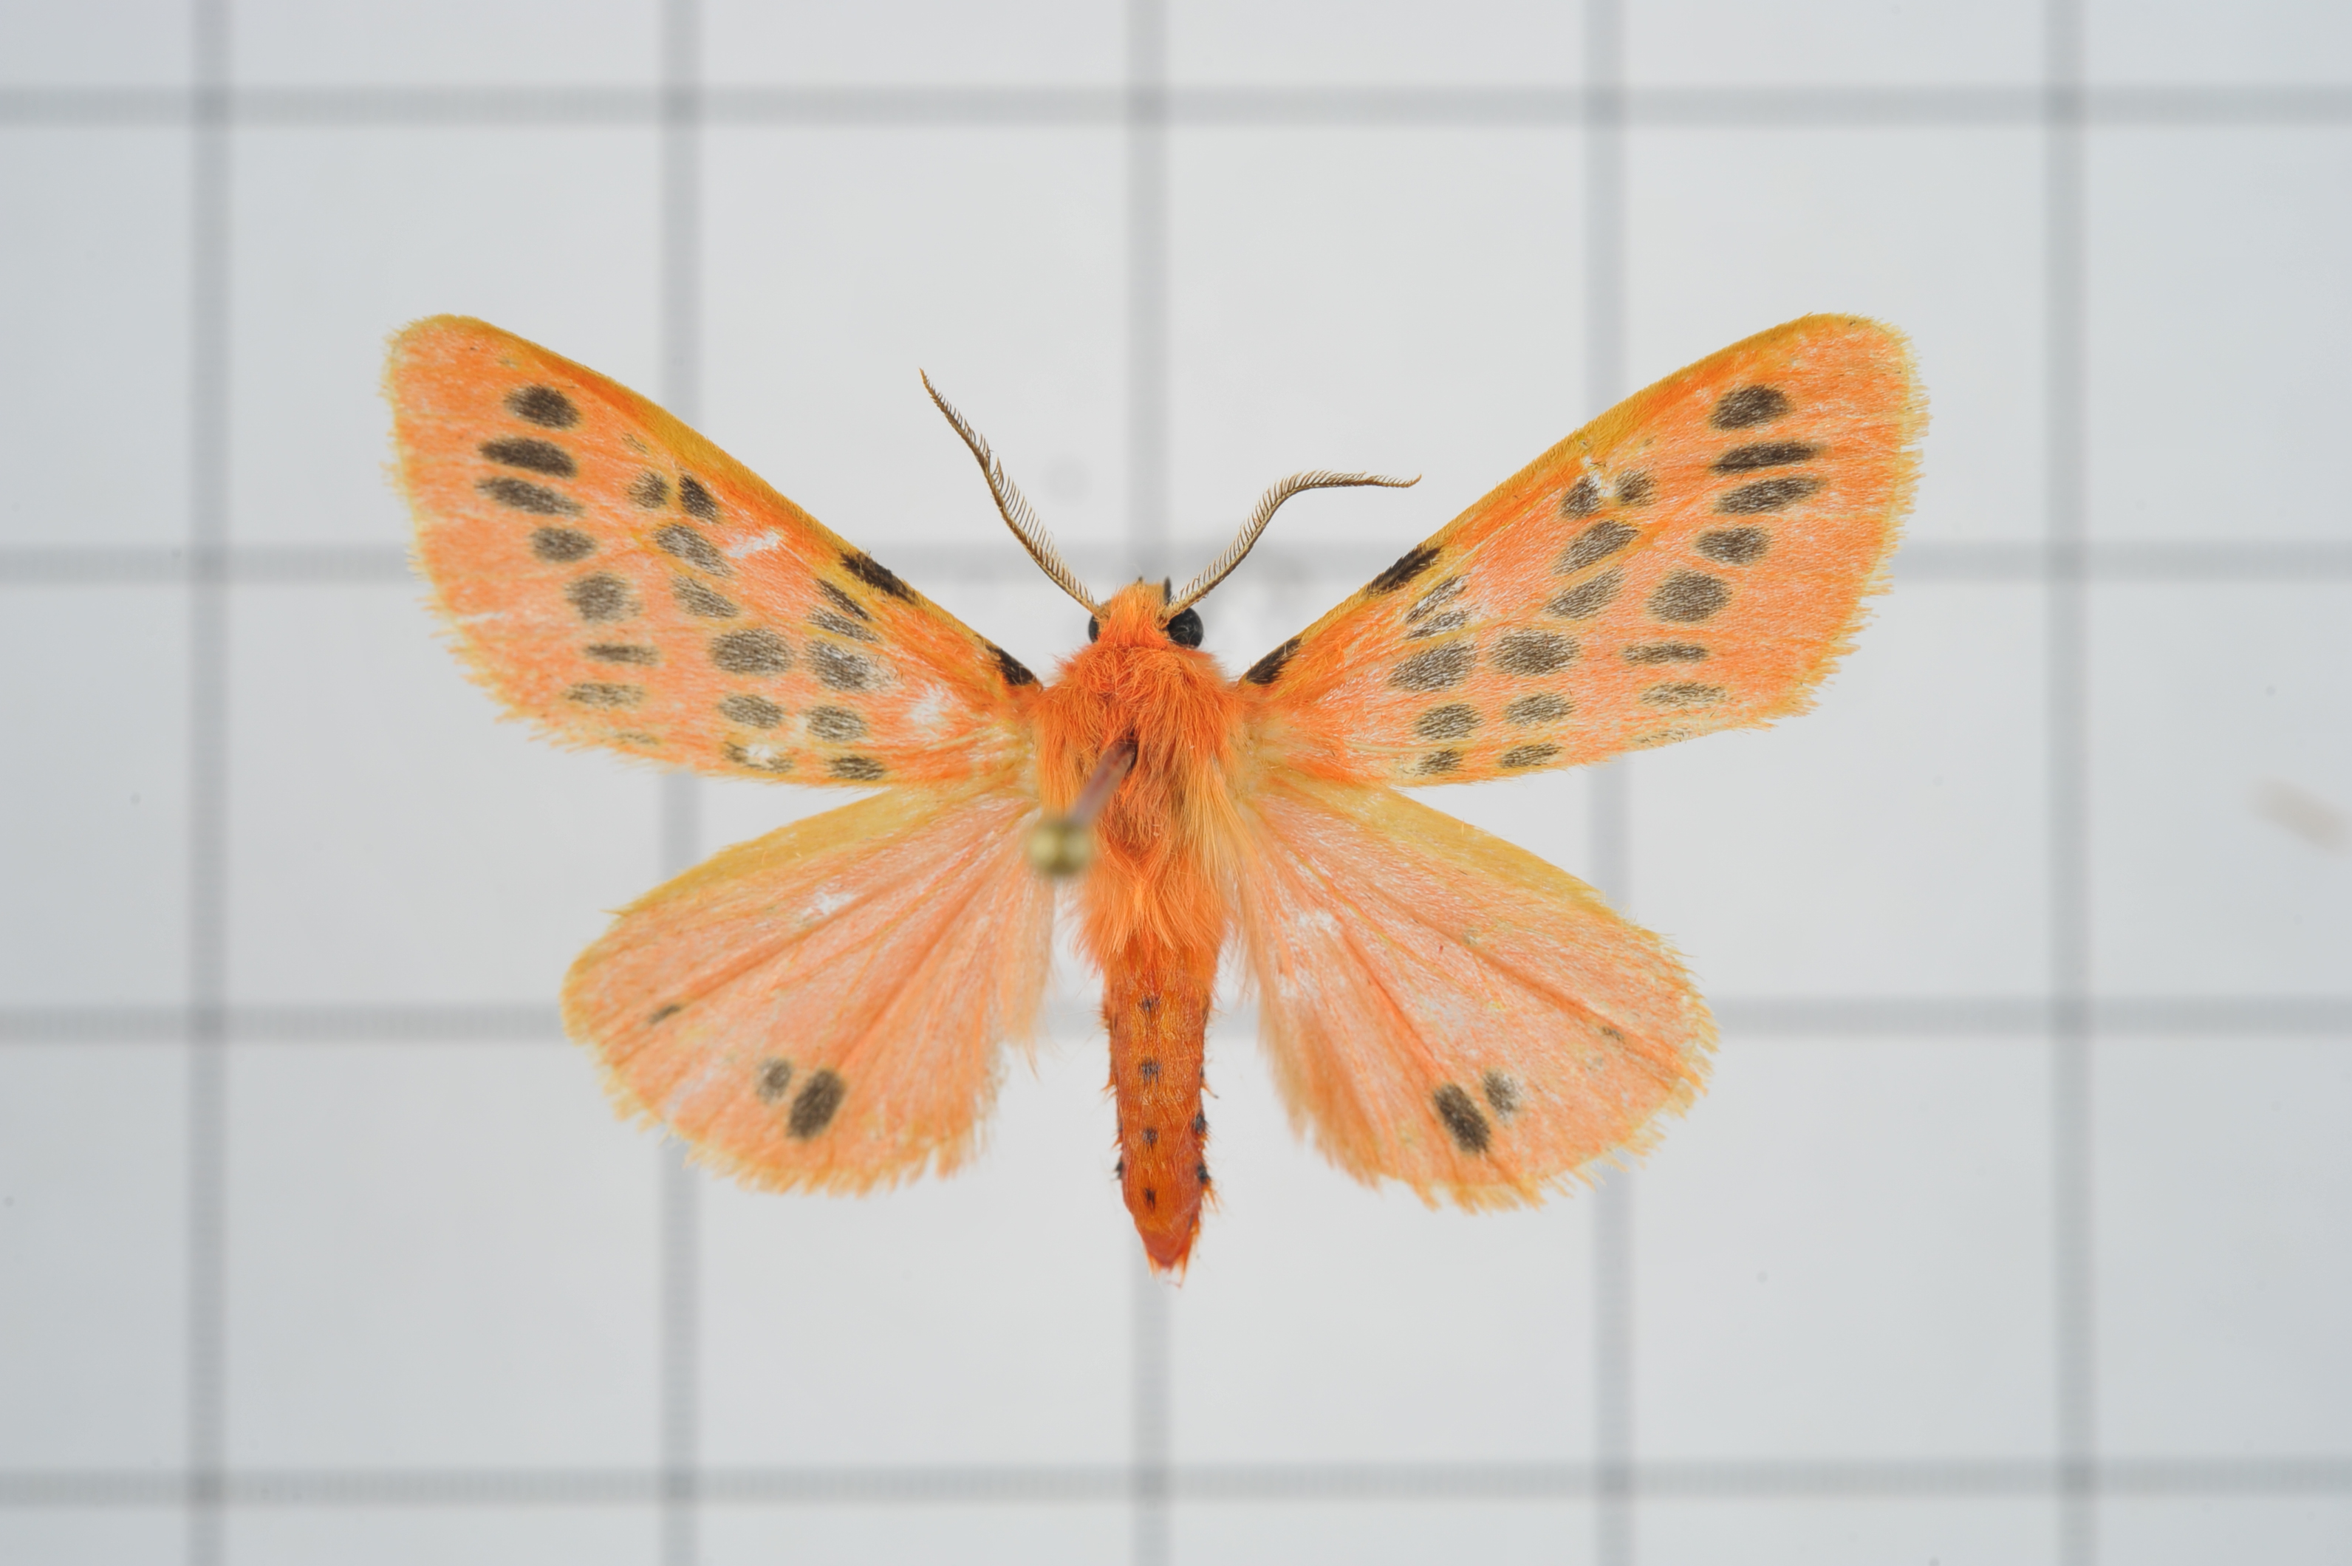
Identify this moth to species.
Lemyra alikangensis
